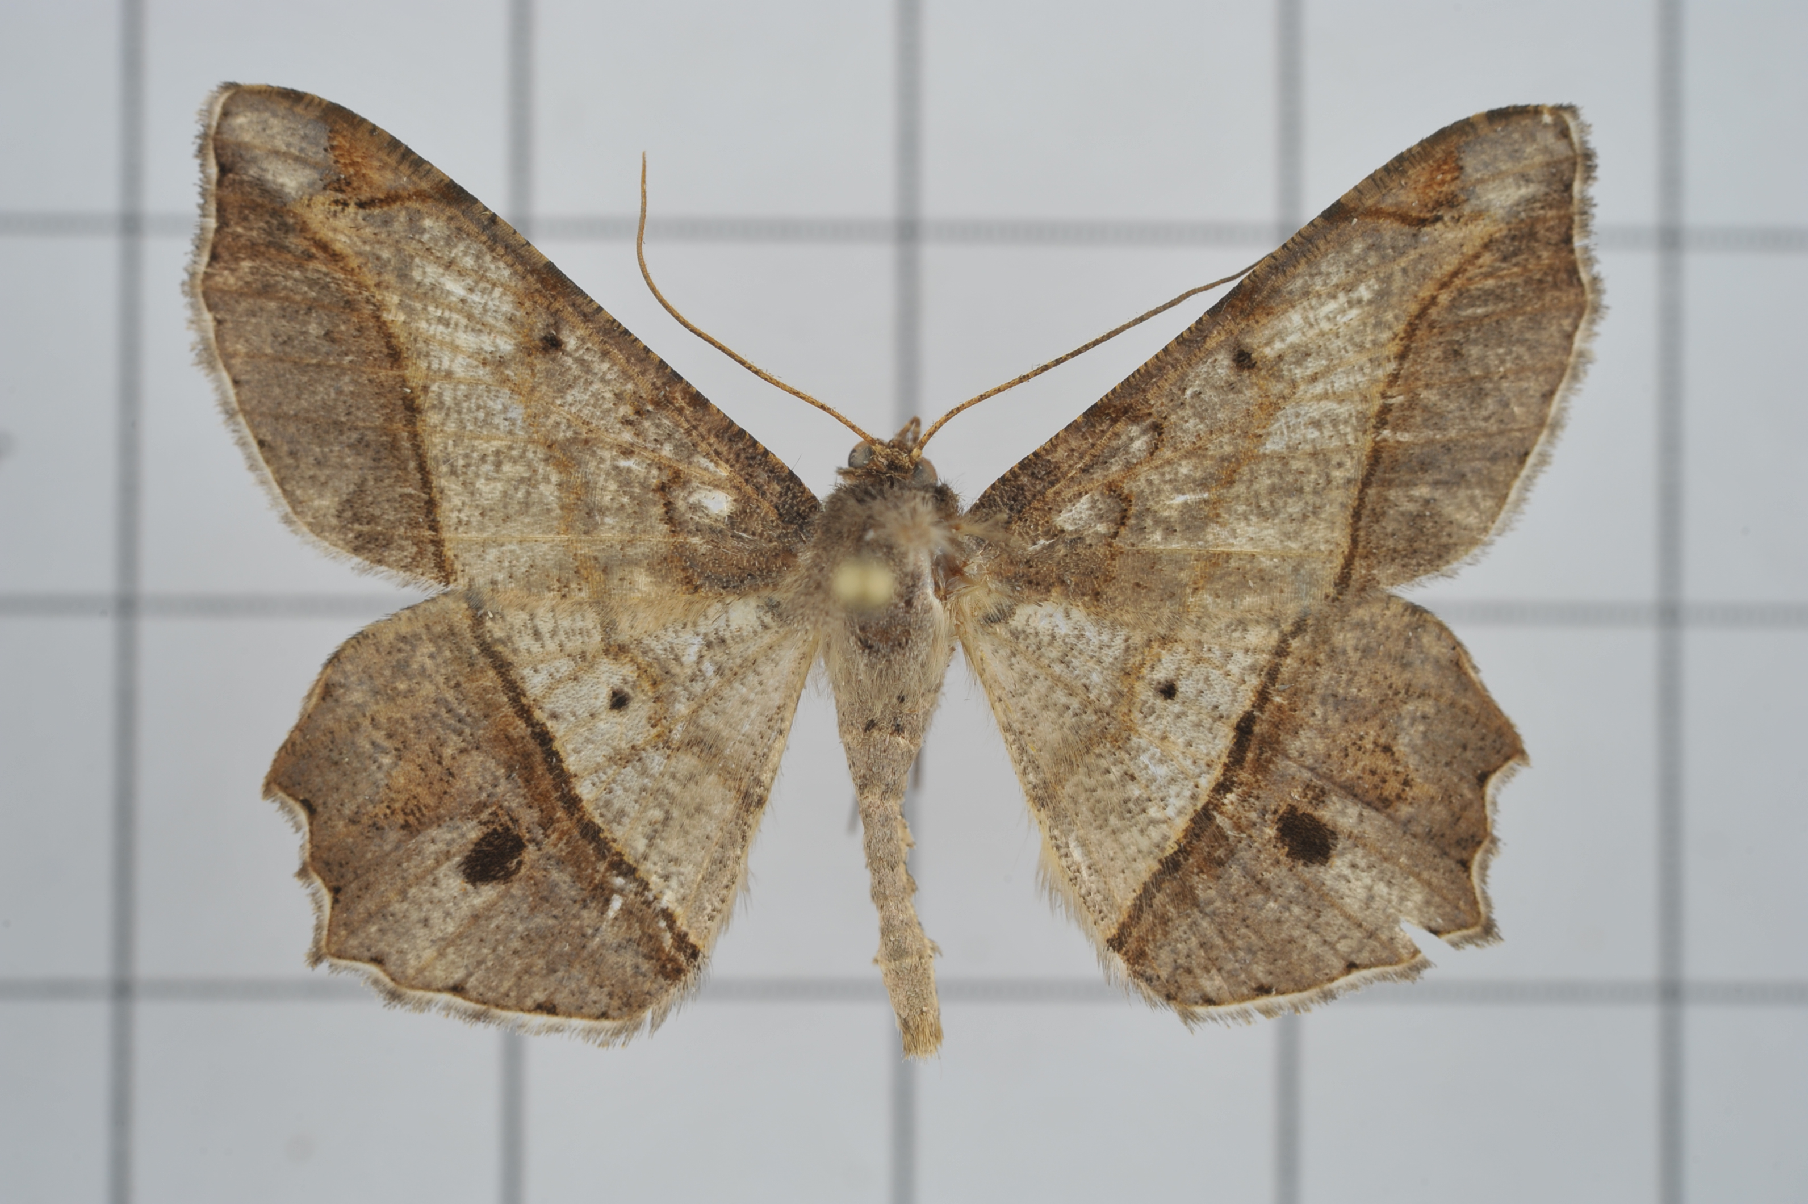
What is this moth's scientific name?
Chiasmia monticolaria notia
